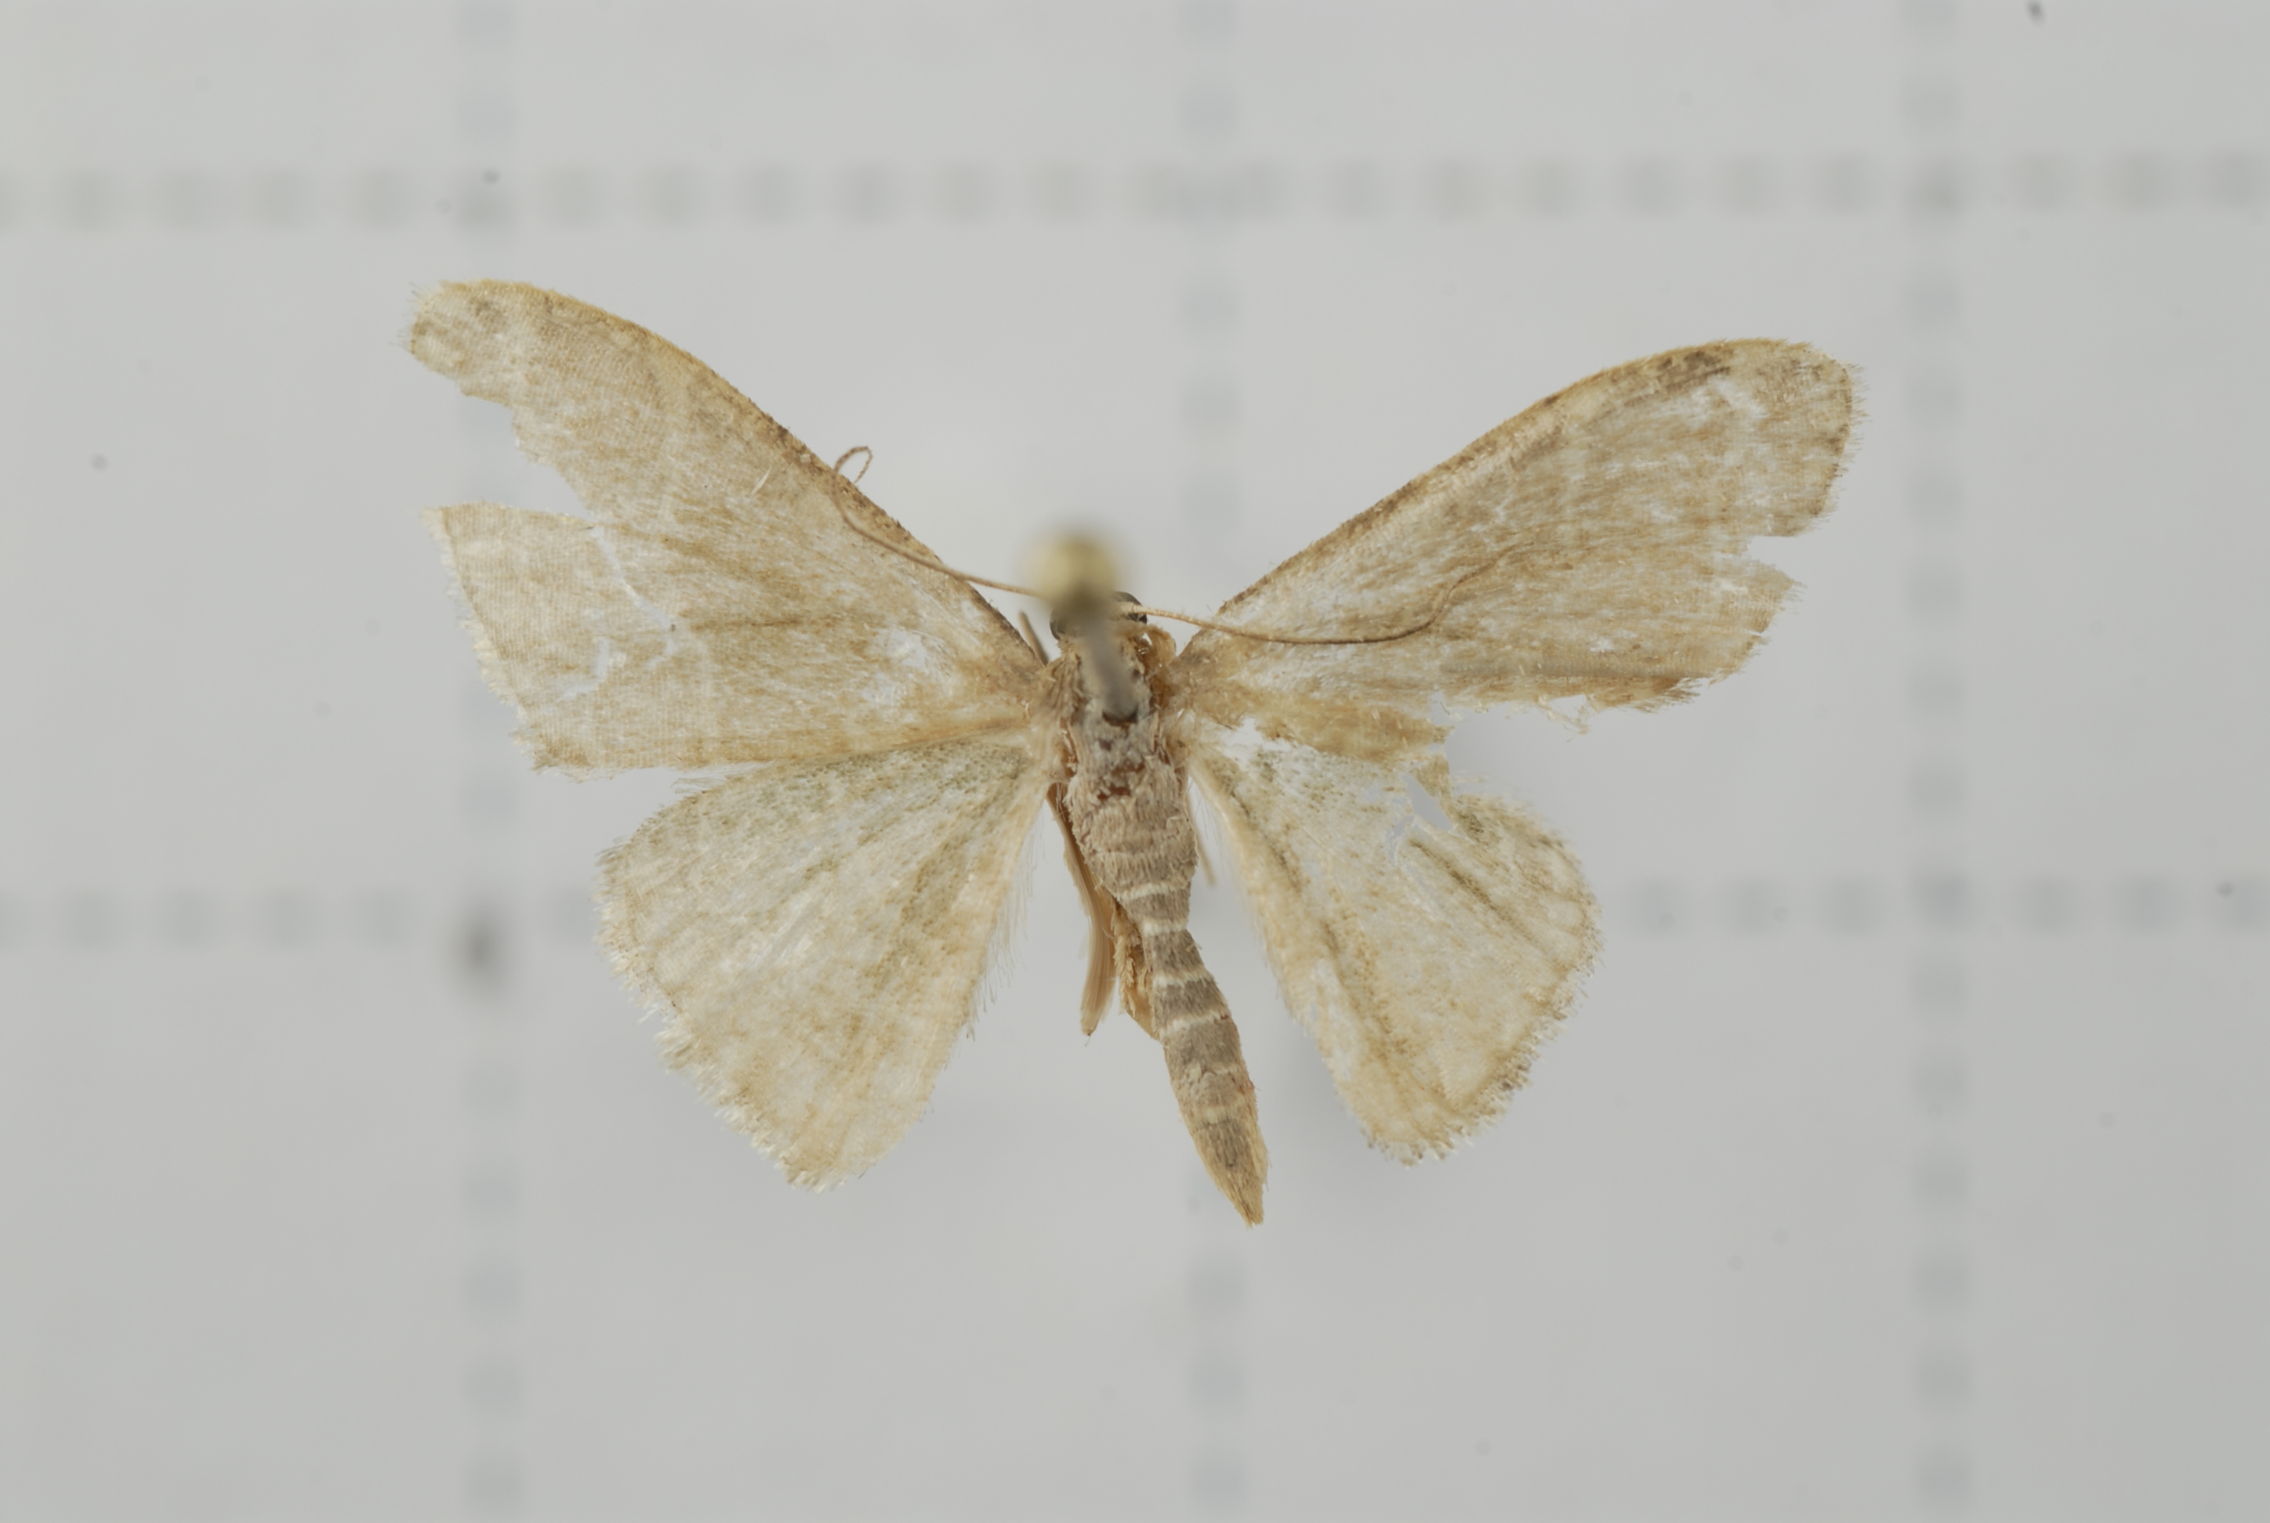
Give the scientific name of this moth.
Lophophleps purpurea
